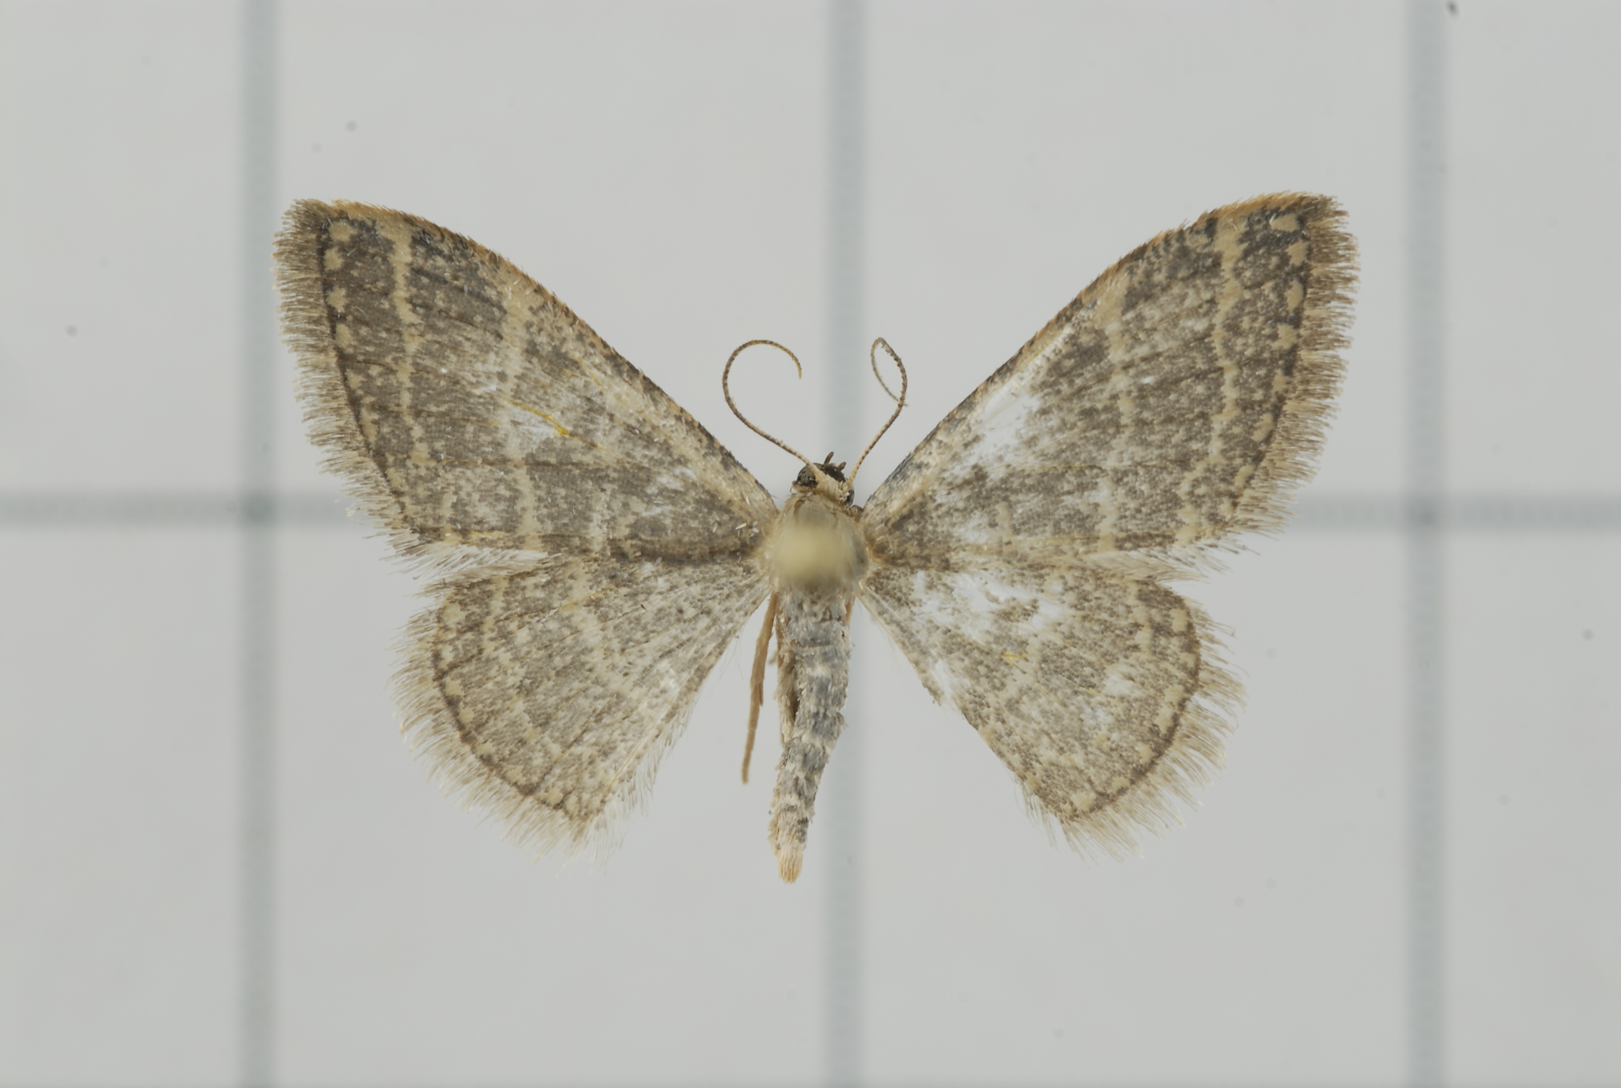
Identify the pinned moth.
Lophophleps purpurea
